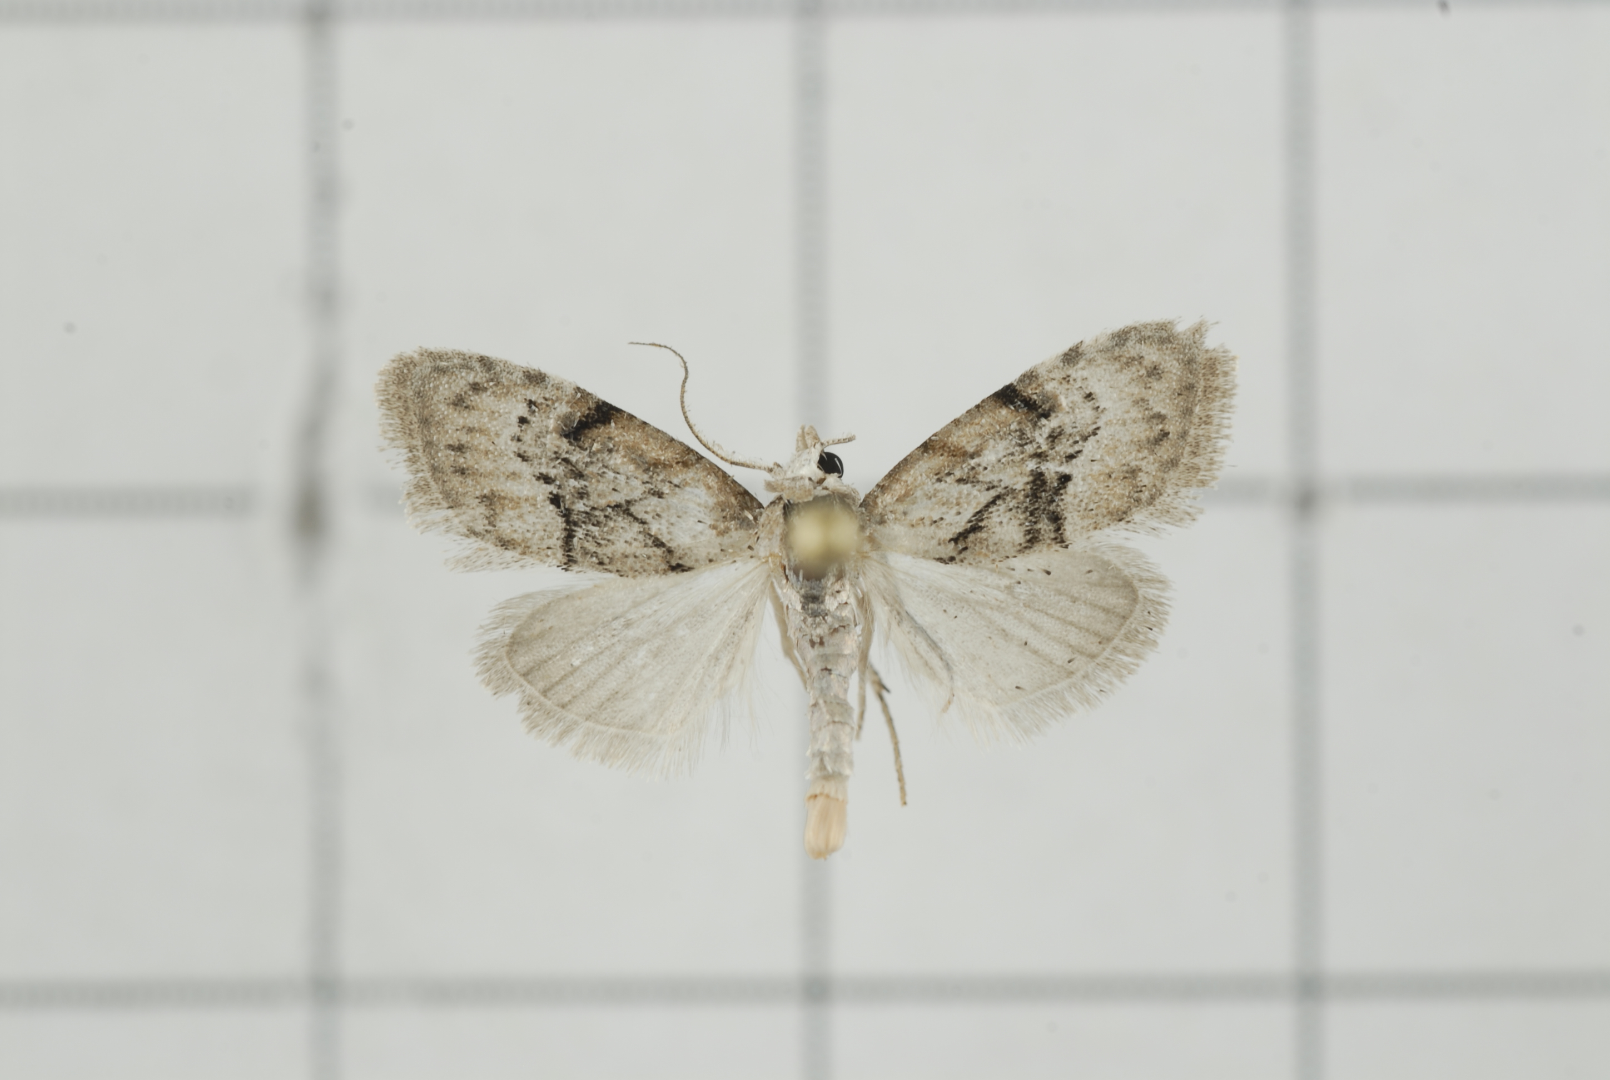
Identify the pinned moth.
Nola infralba
